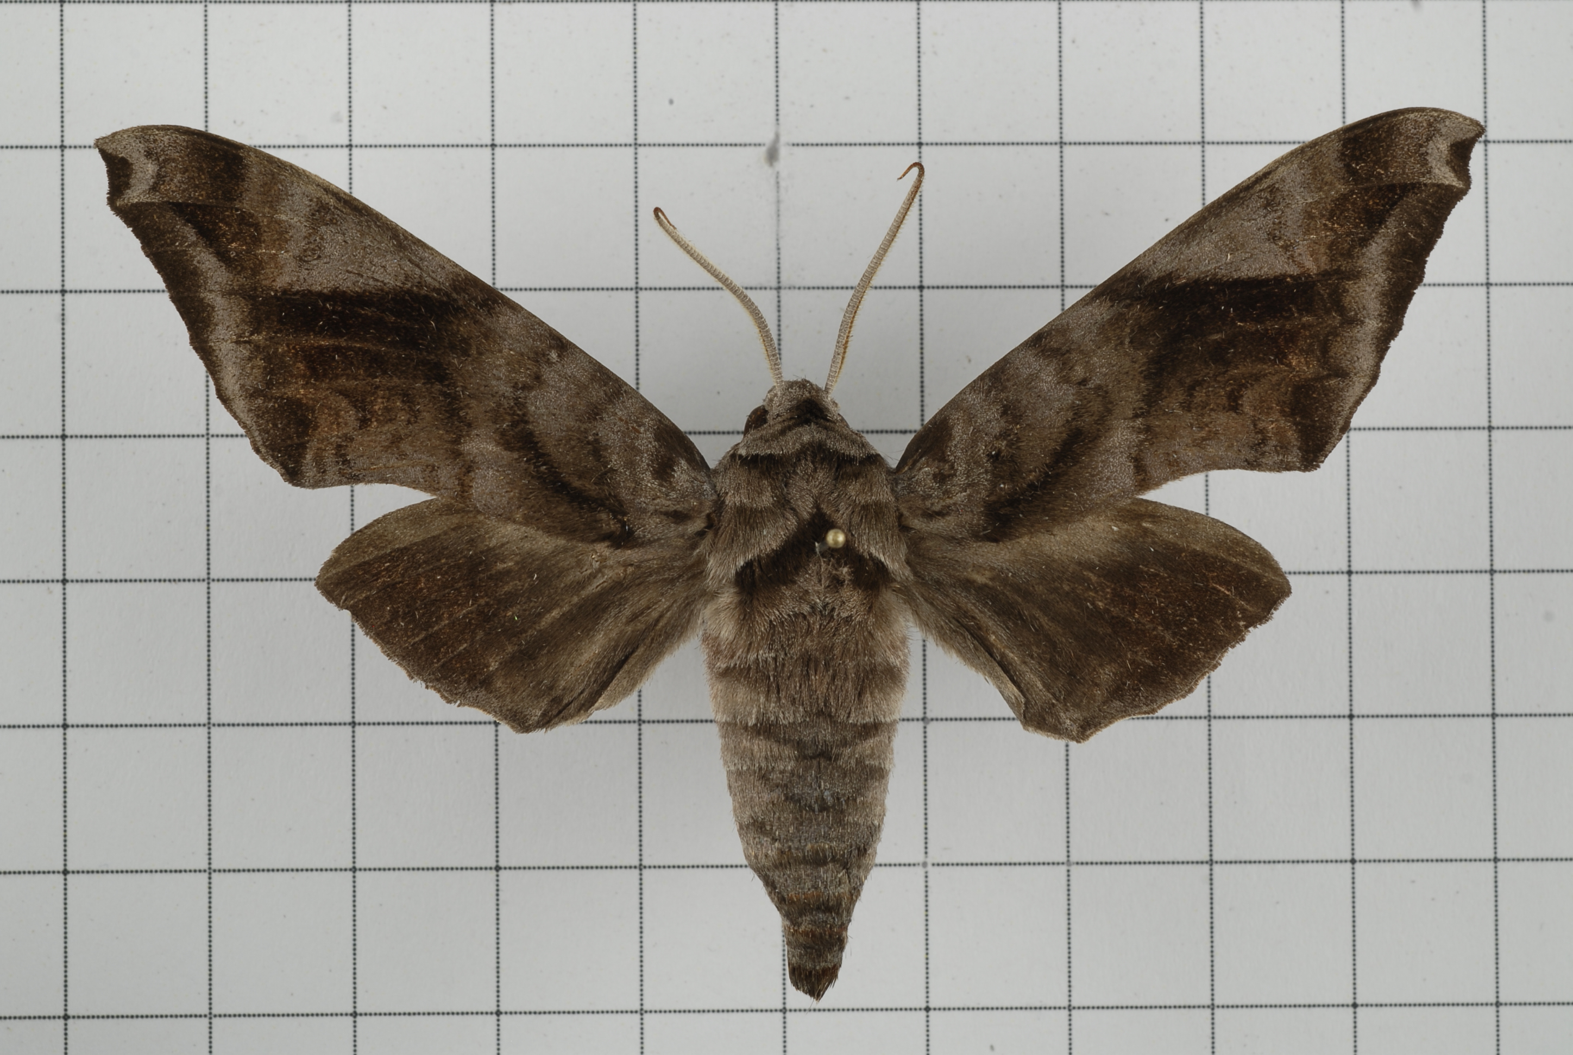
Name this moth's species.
Acosmeryx naga metanaga
